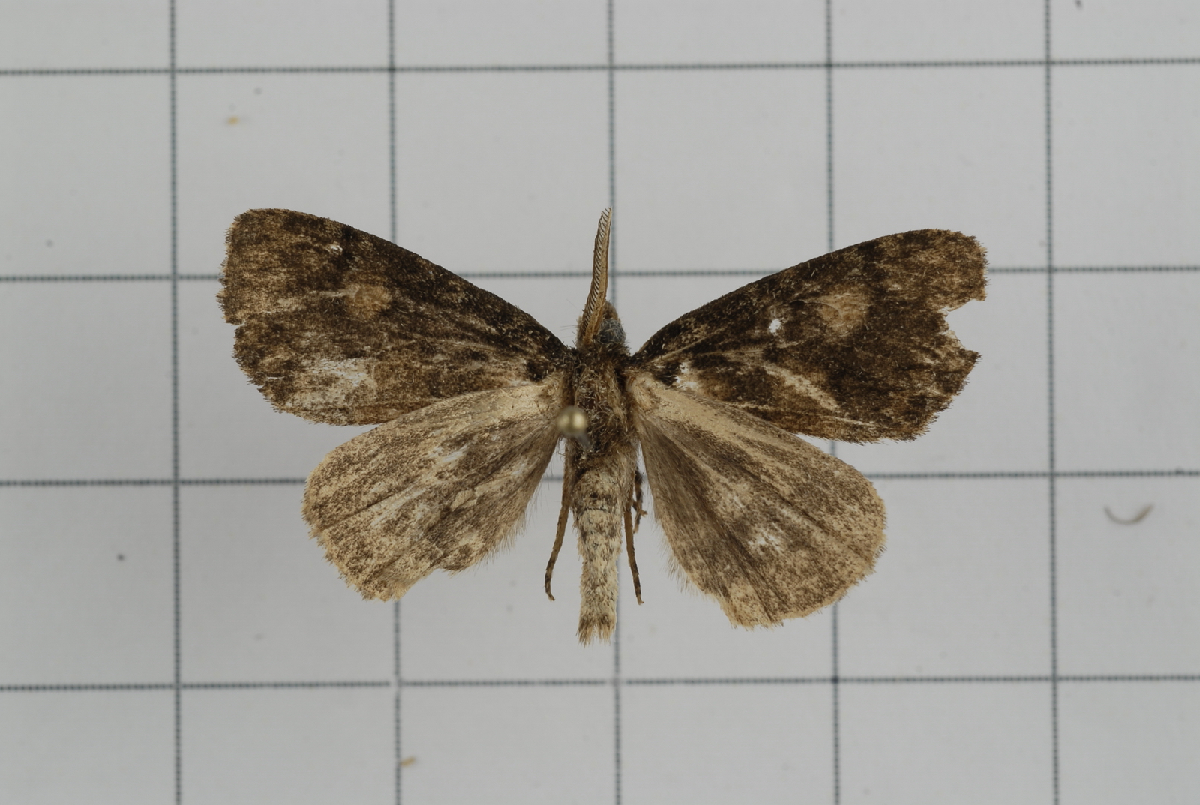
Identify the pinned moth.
Ilema kosemponica
